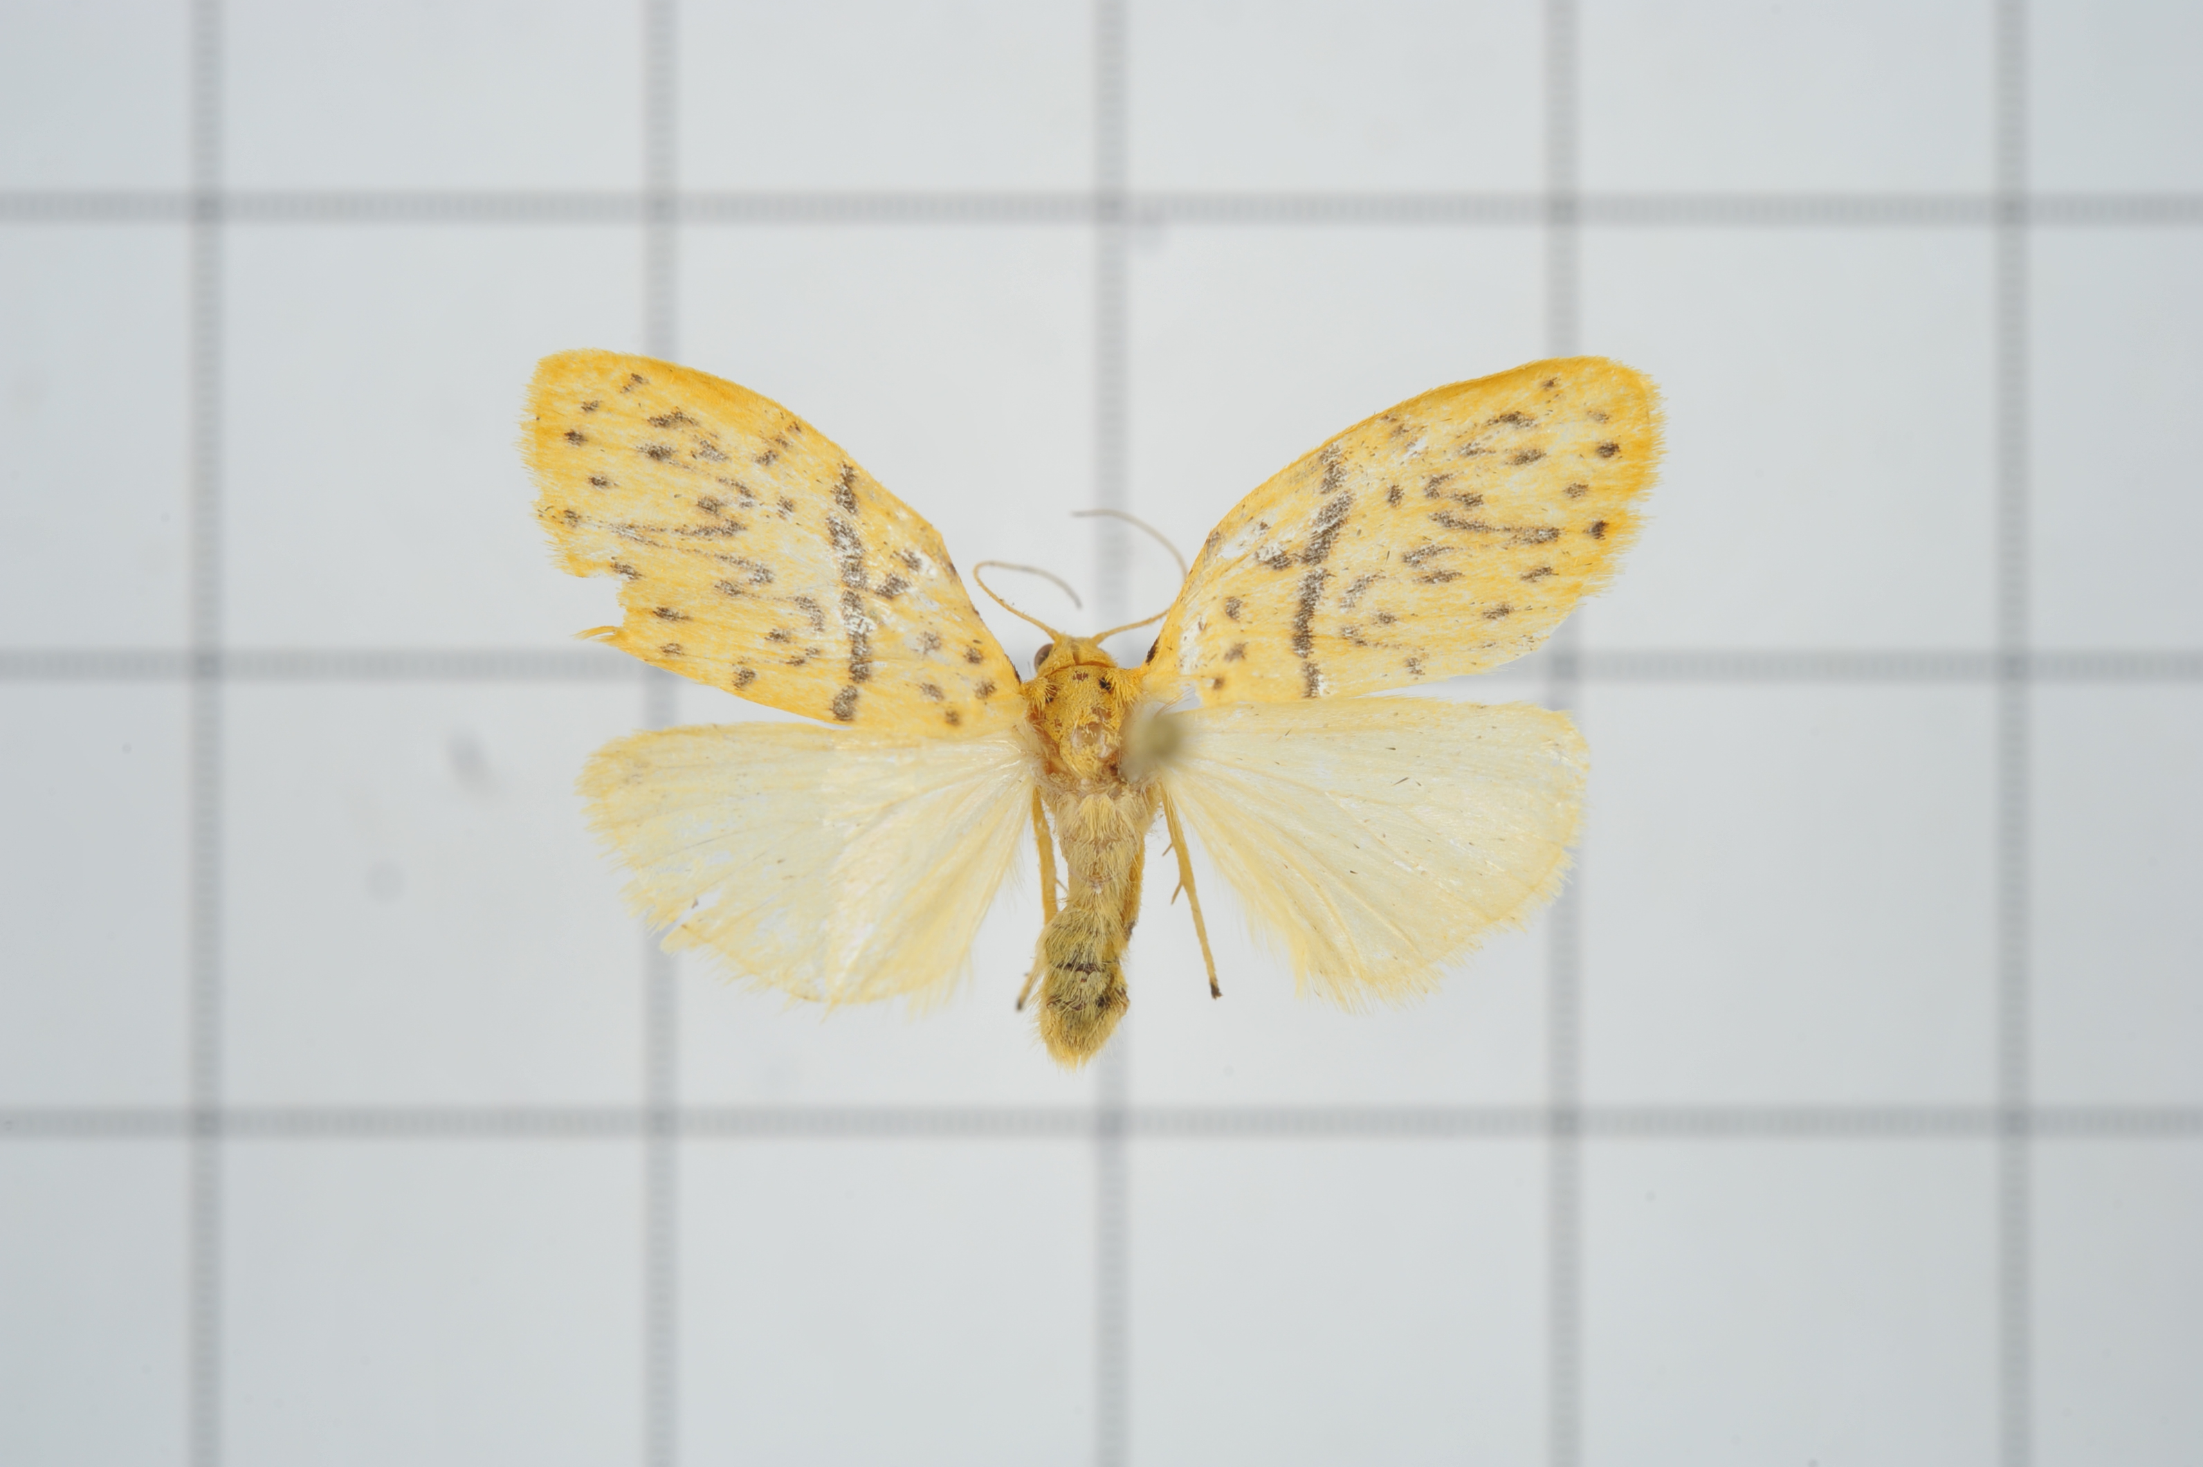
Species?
Huangilene alikangiae alikangiae
